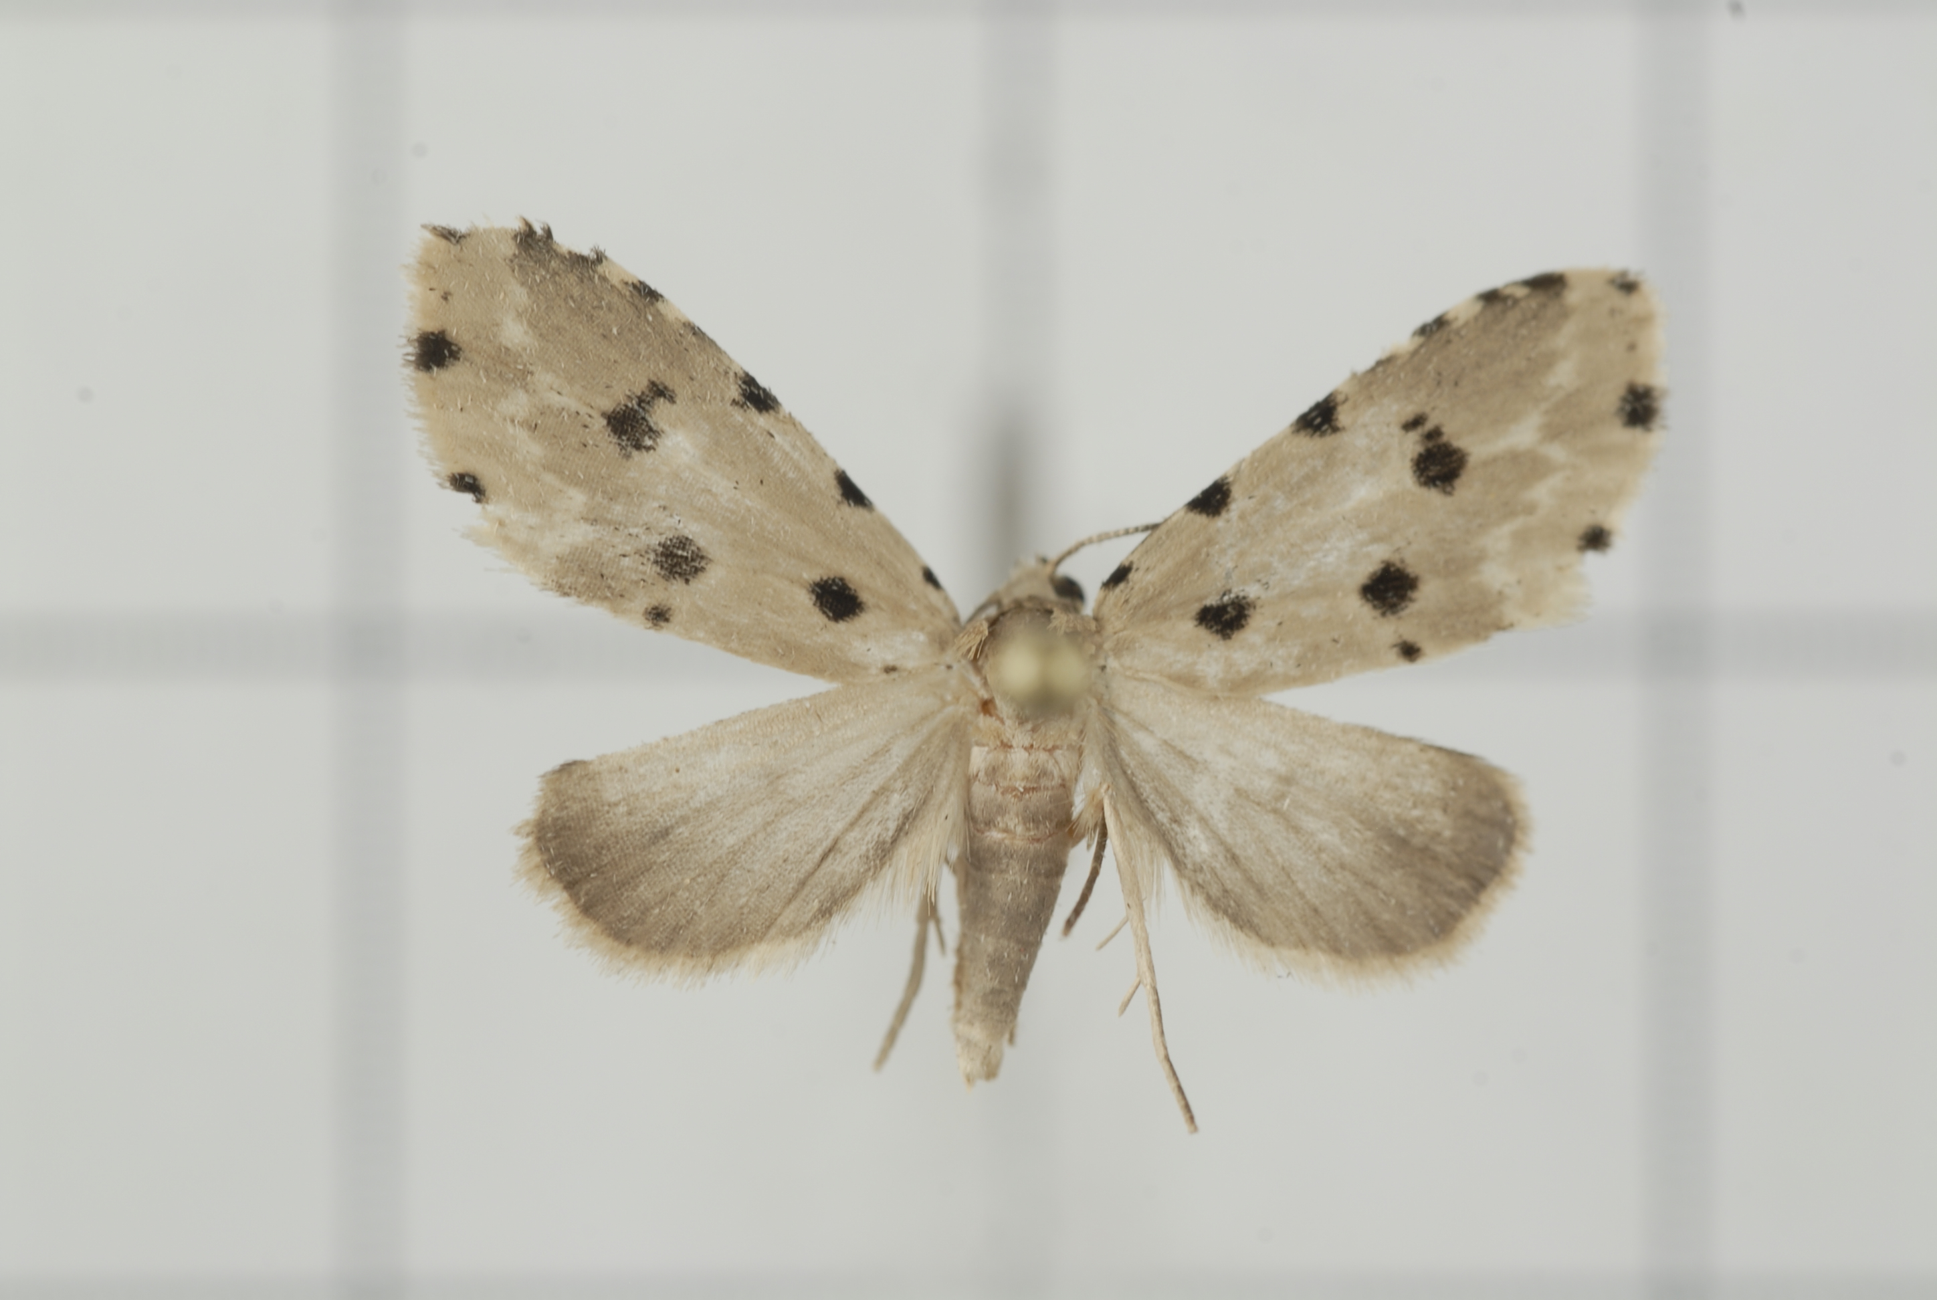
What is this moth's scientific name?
Metaemene atrigutta
